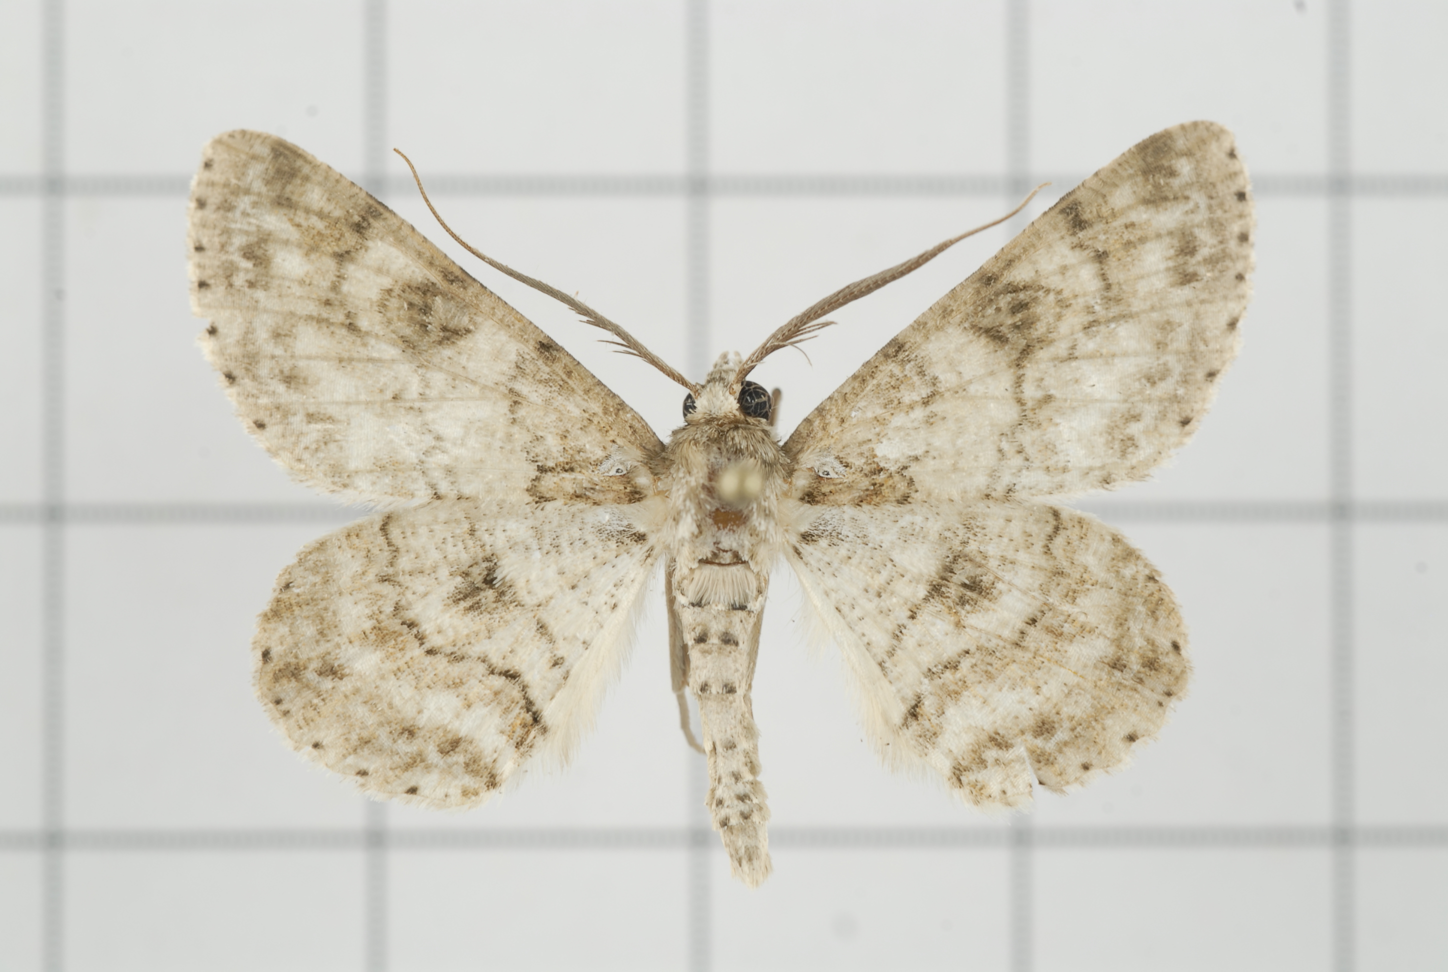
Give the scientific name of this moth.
Cleora injectaria
